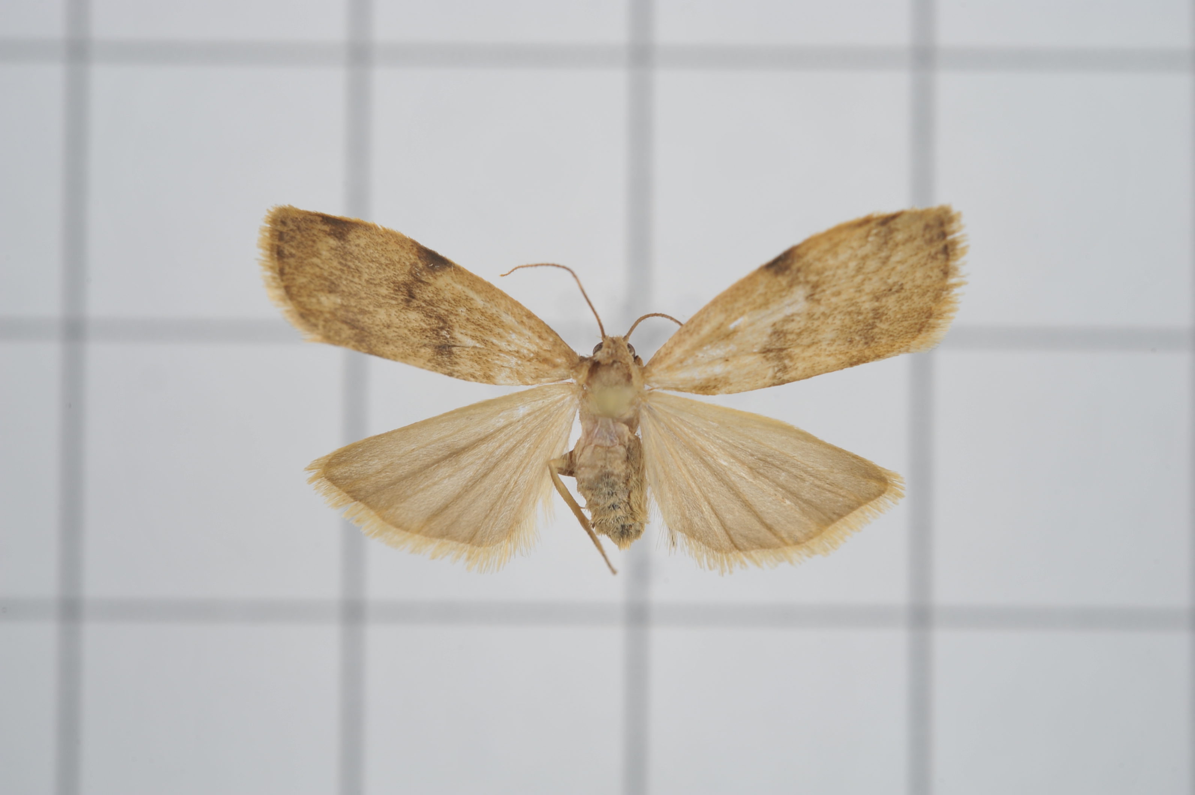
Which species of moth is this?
Mithuna arizana
